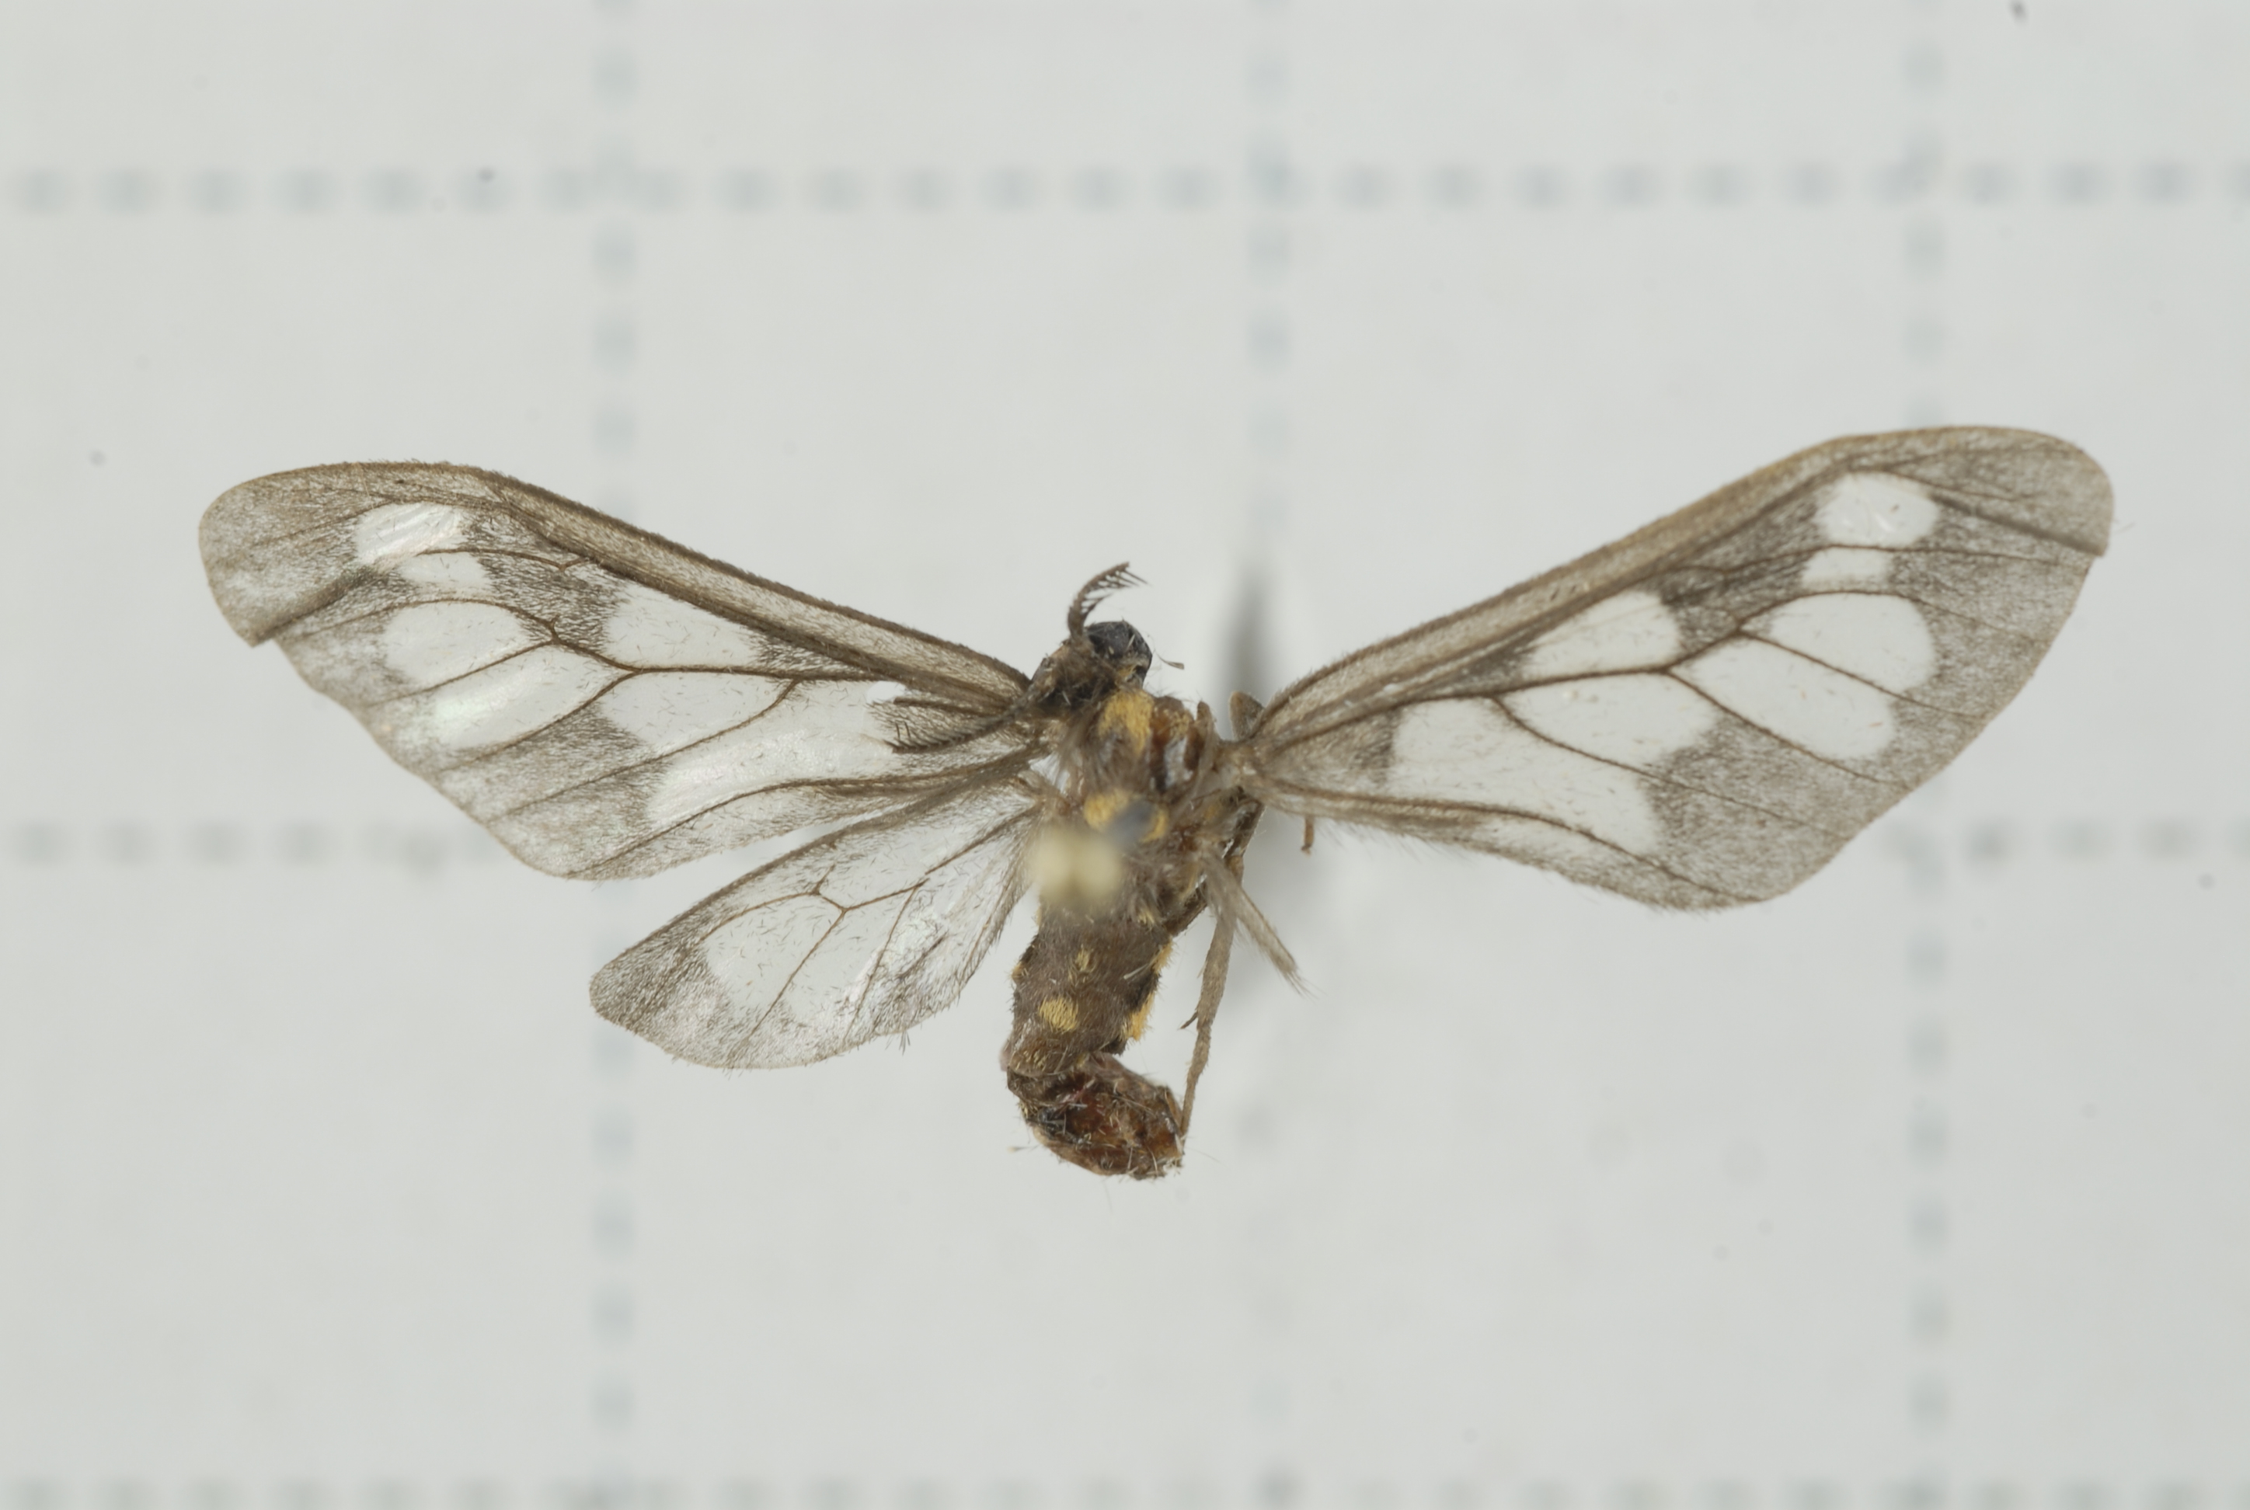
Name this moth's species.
Eressa confinis finitima
